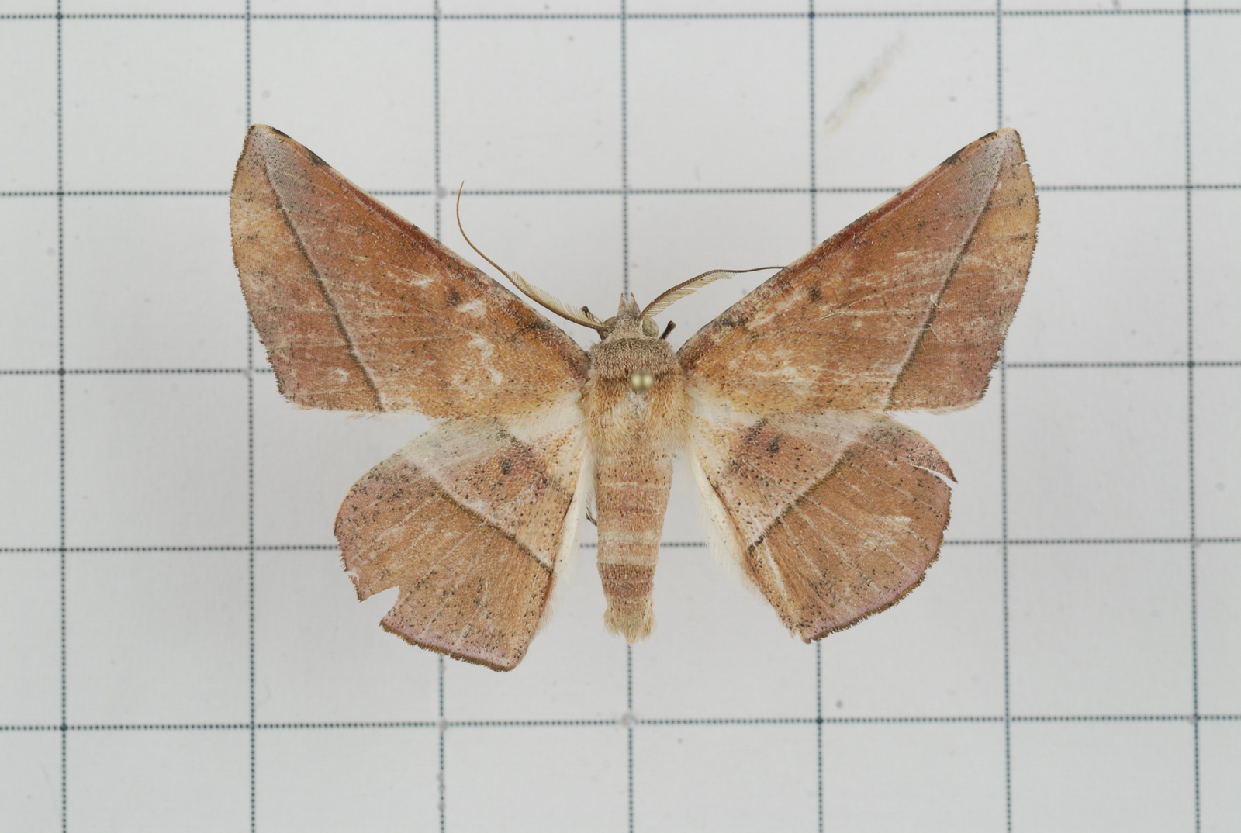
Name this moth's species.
Sarcinodes mongaku
